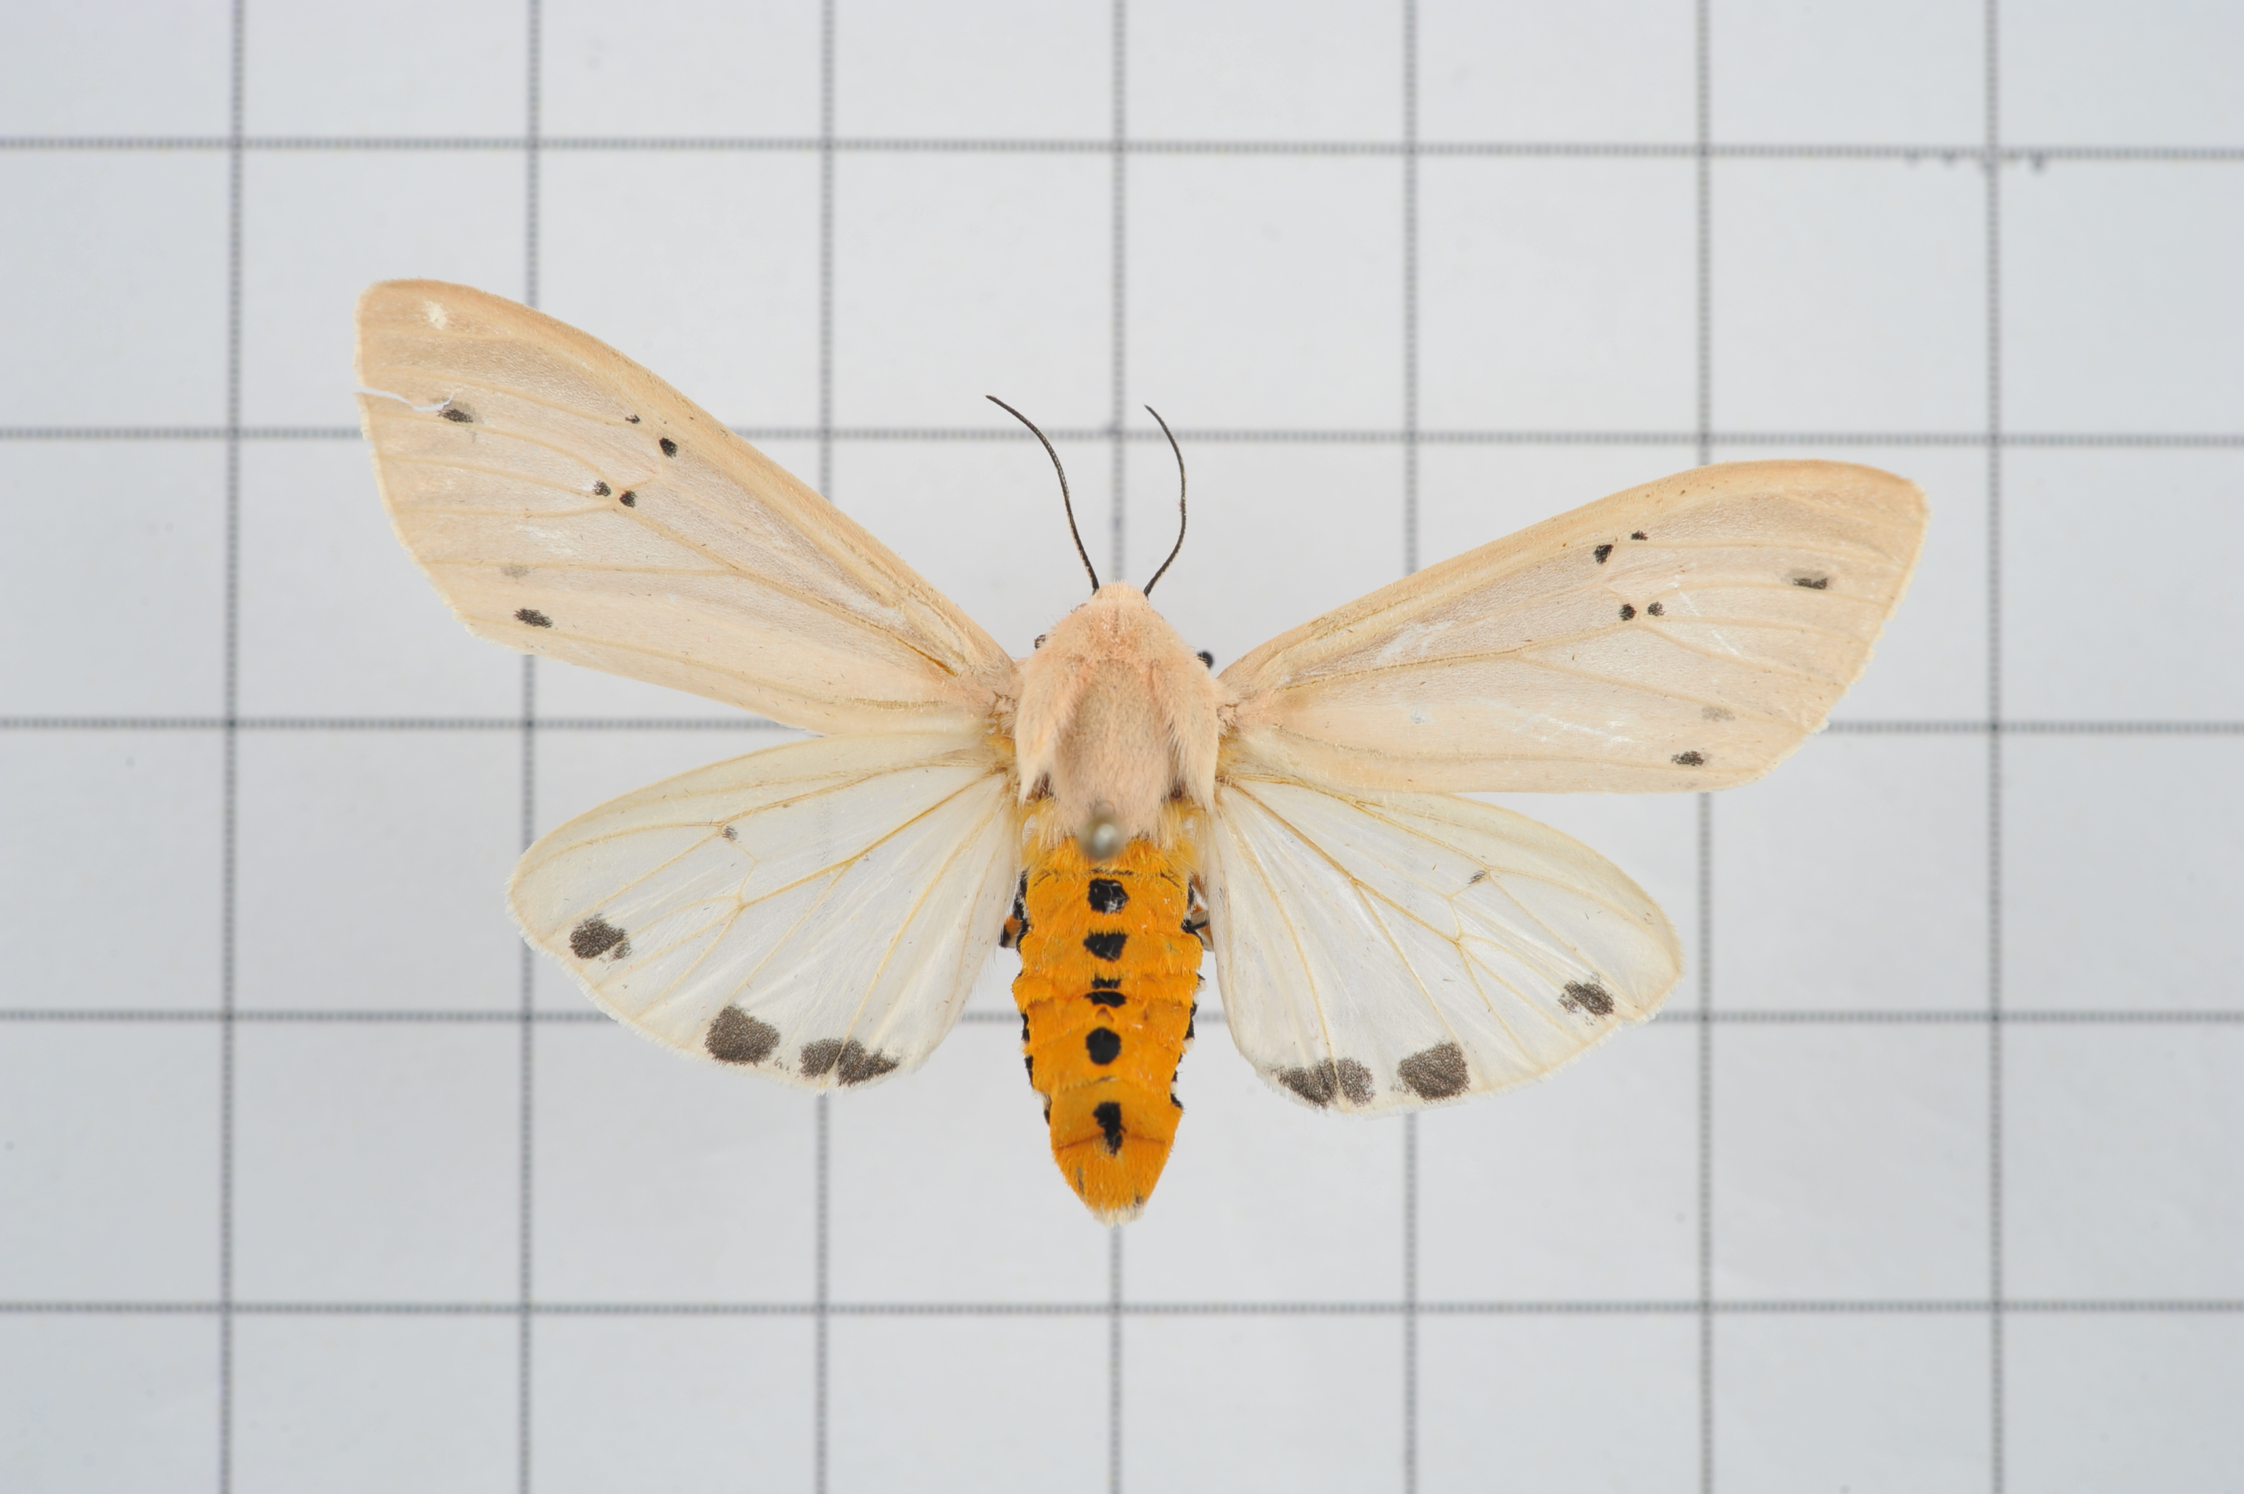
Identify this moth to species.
Creatonotos transiens koni
